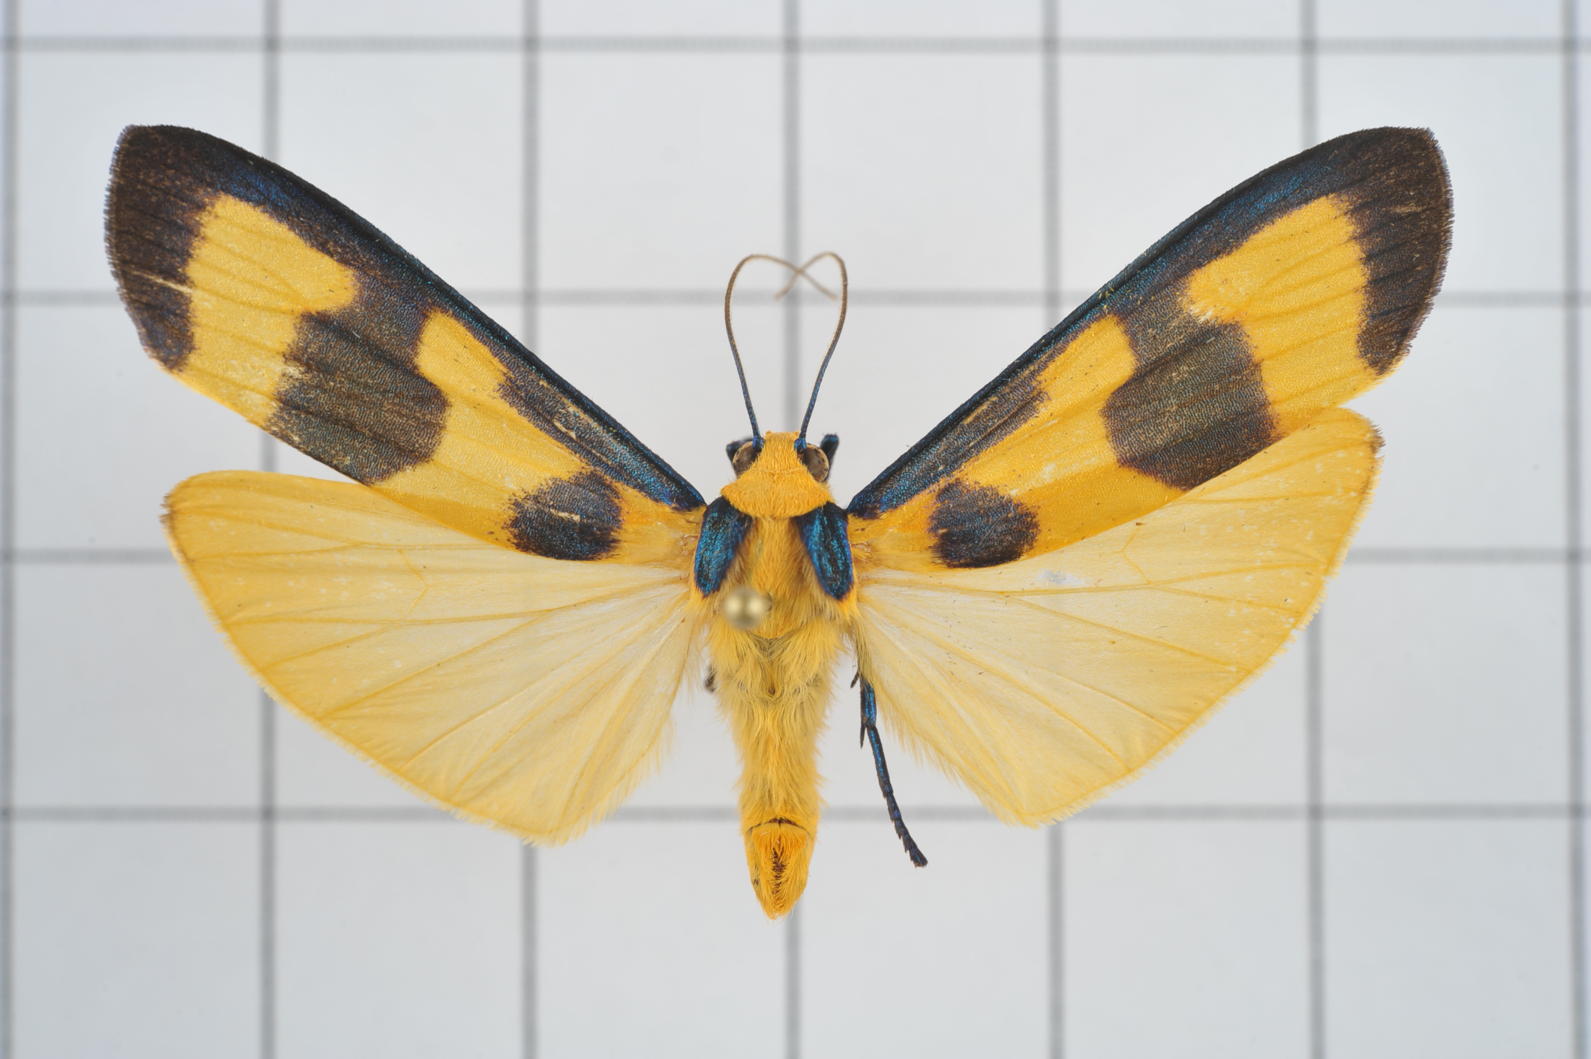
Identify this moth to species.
Chrysaeglia magnifica
